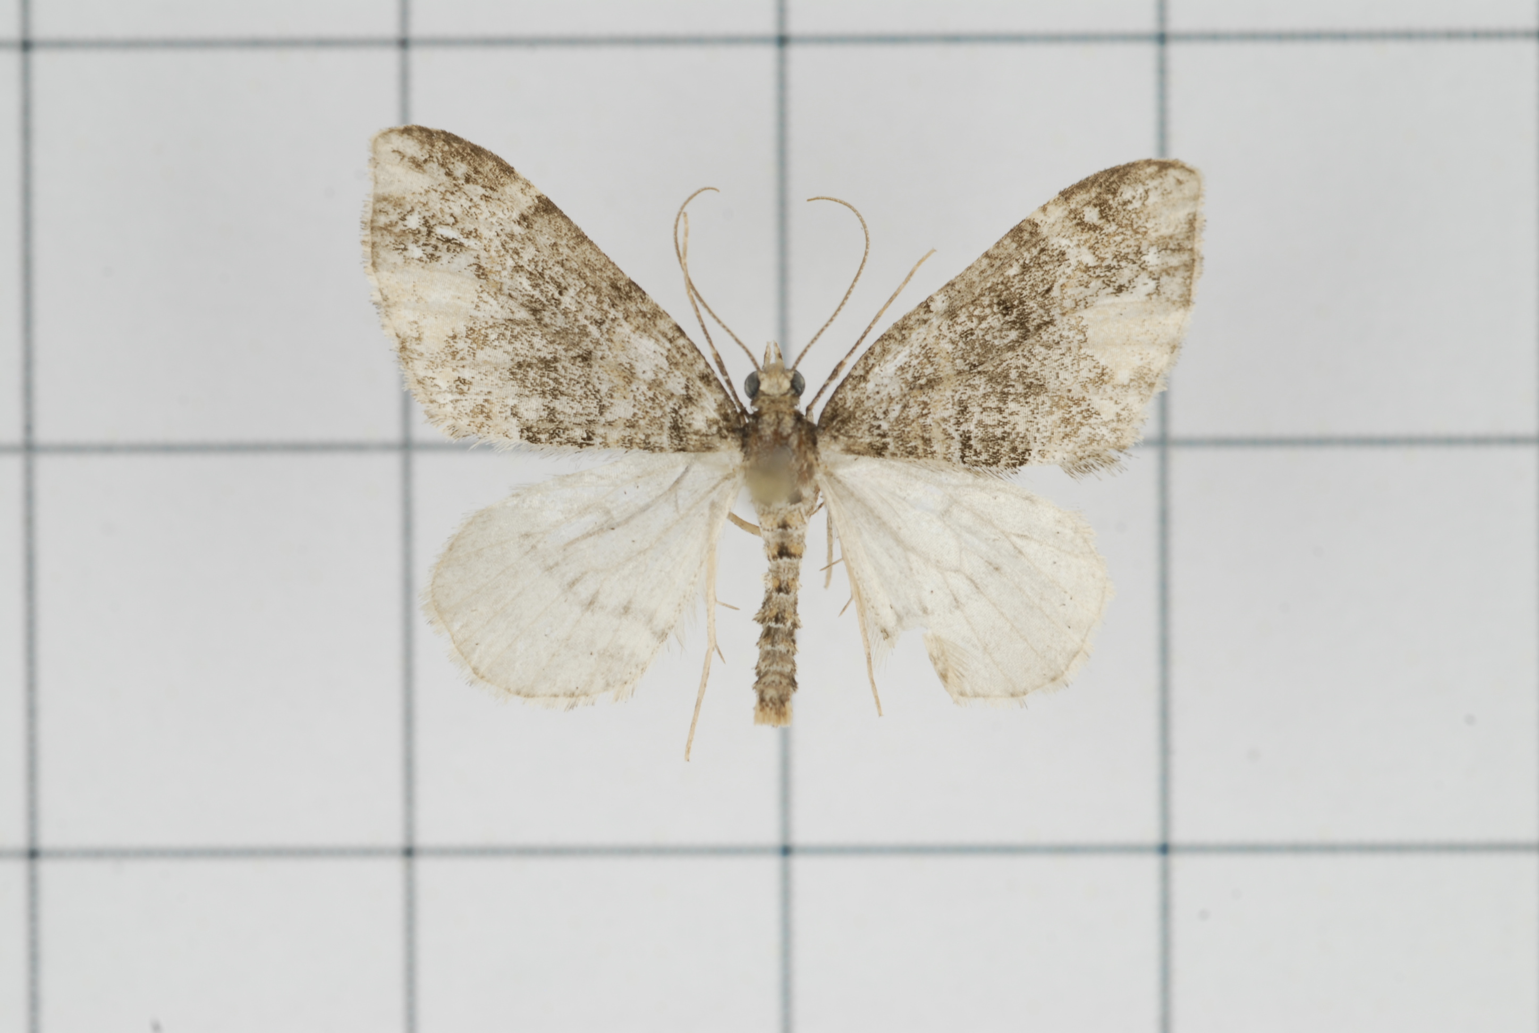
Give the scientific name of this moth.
Martania taiwana
